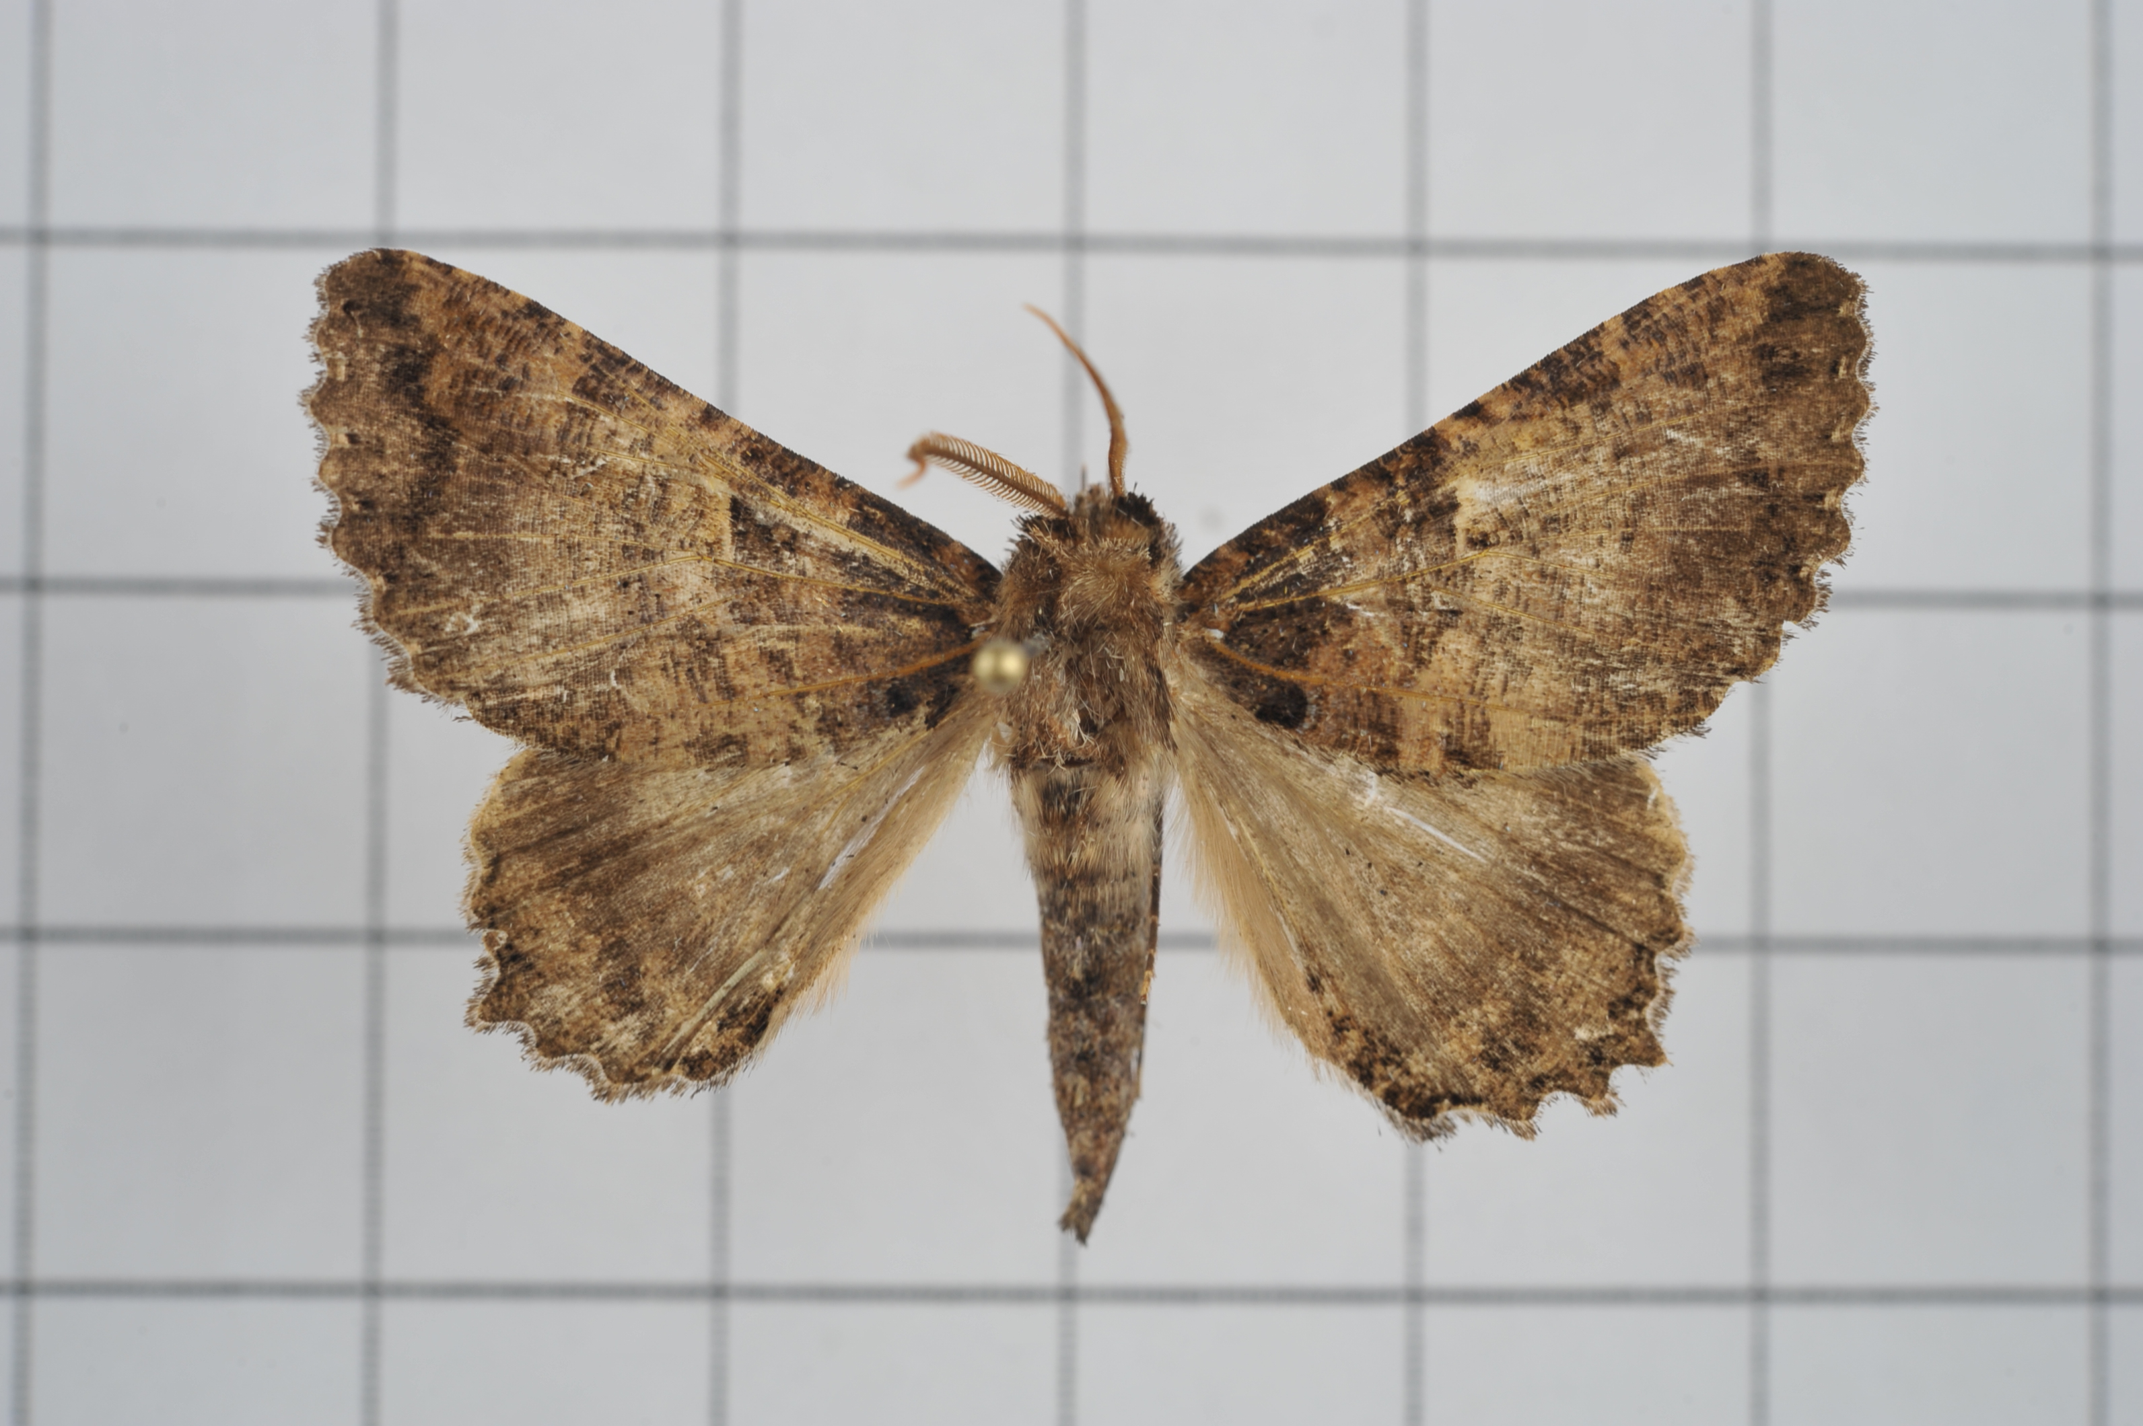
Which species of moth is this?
Daddala lucilla
